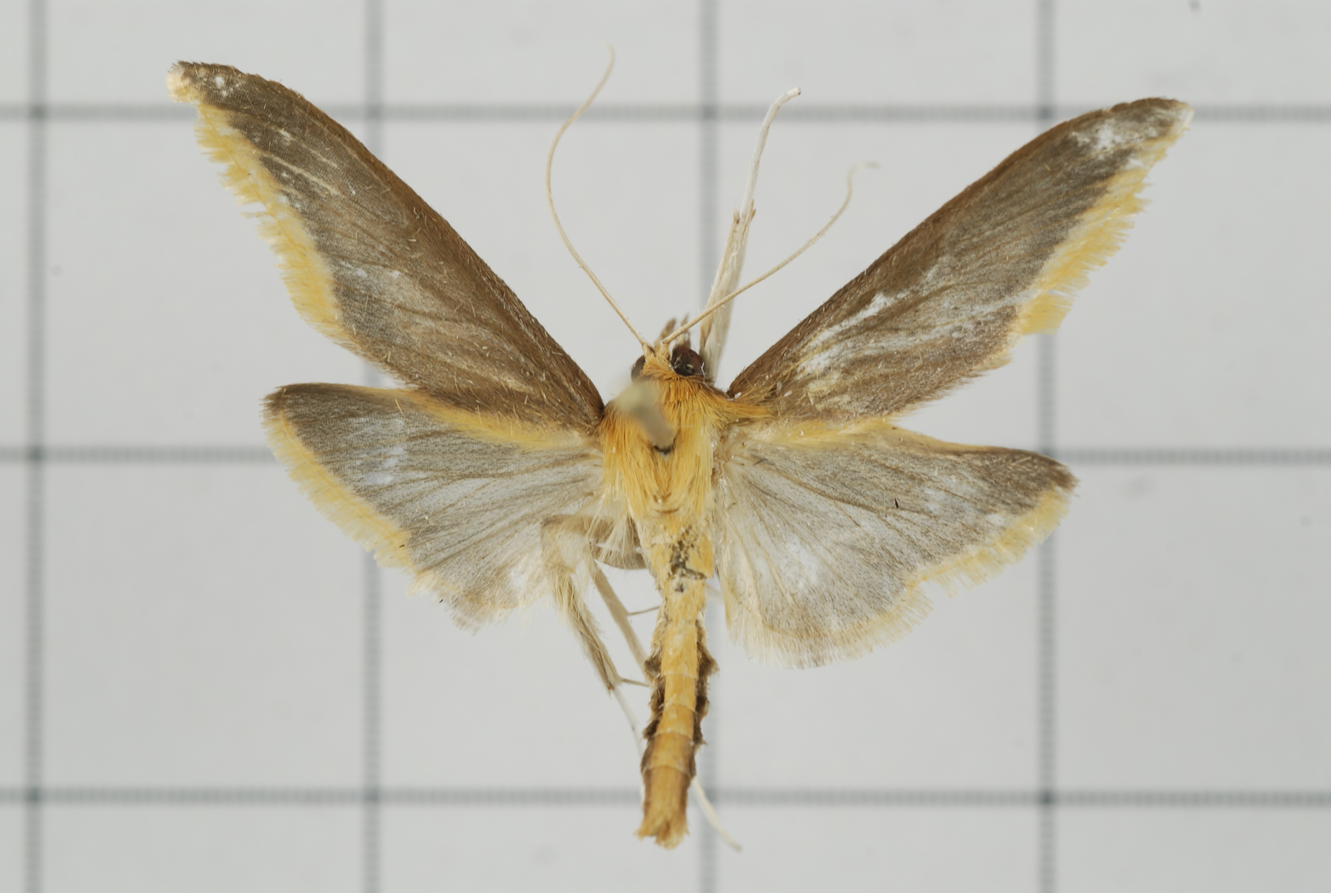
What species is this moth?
Circobotys aurealis
